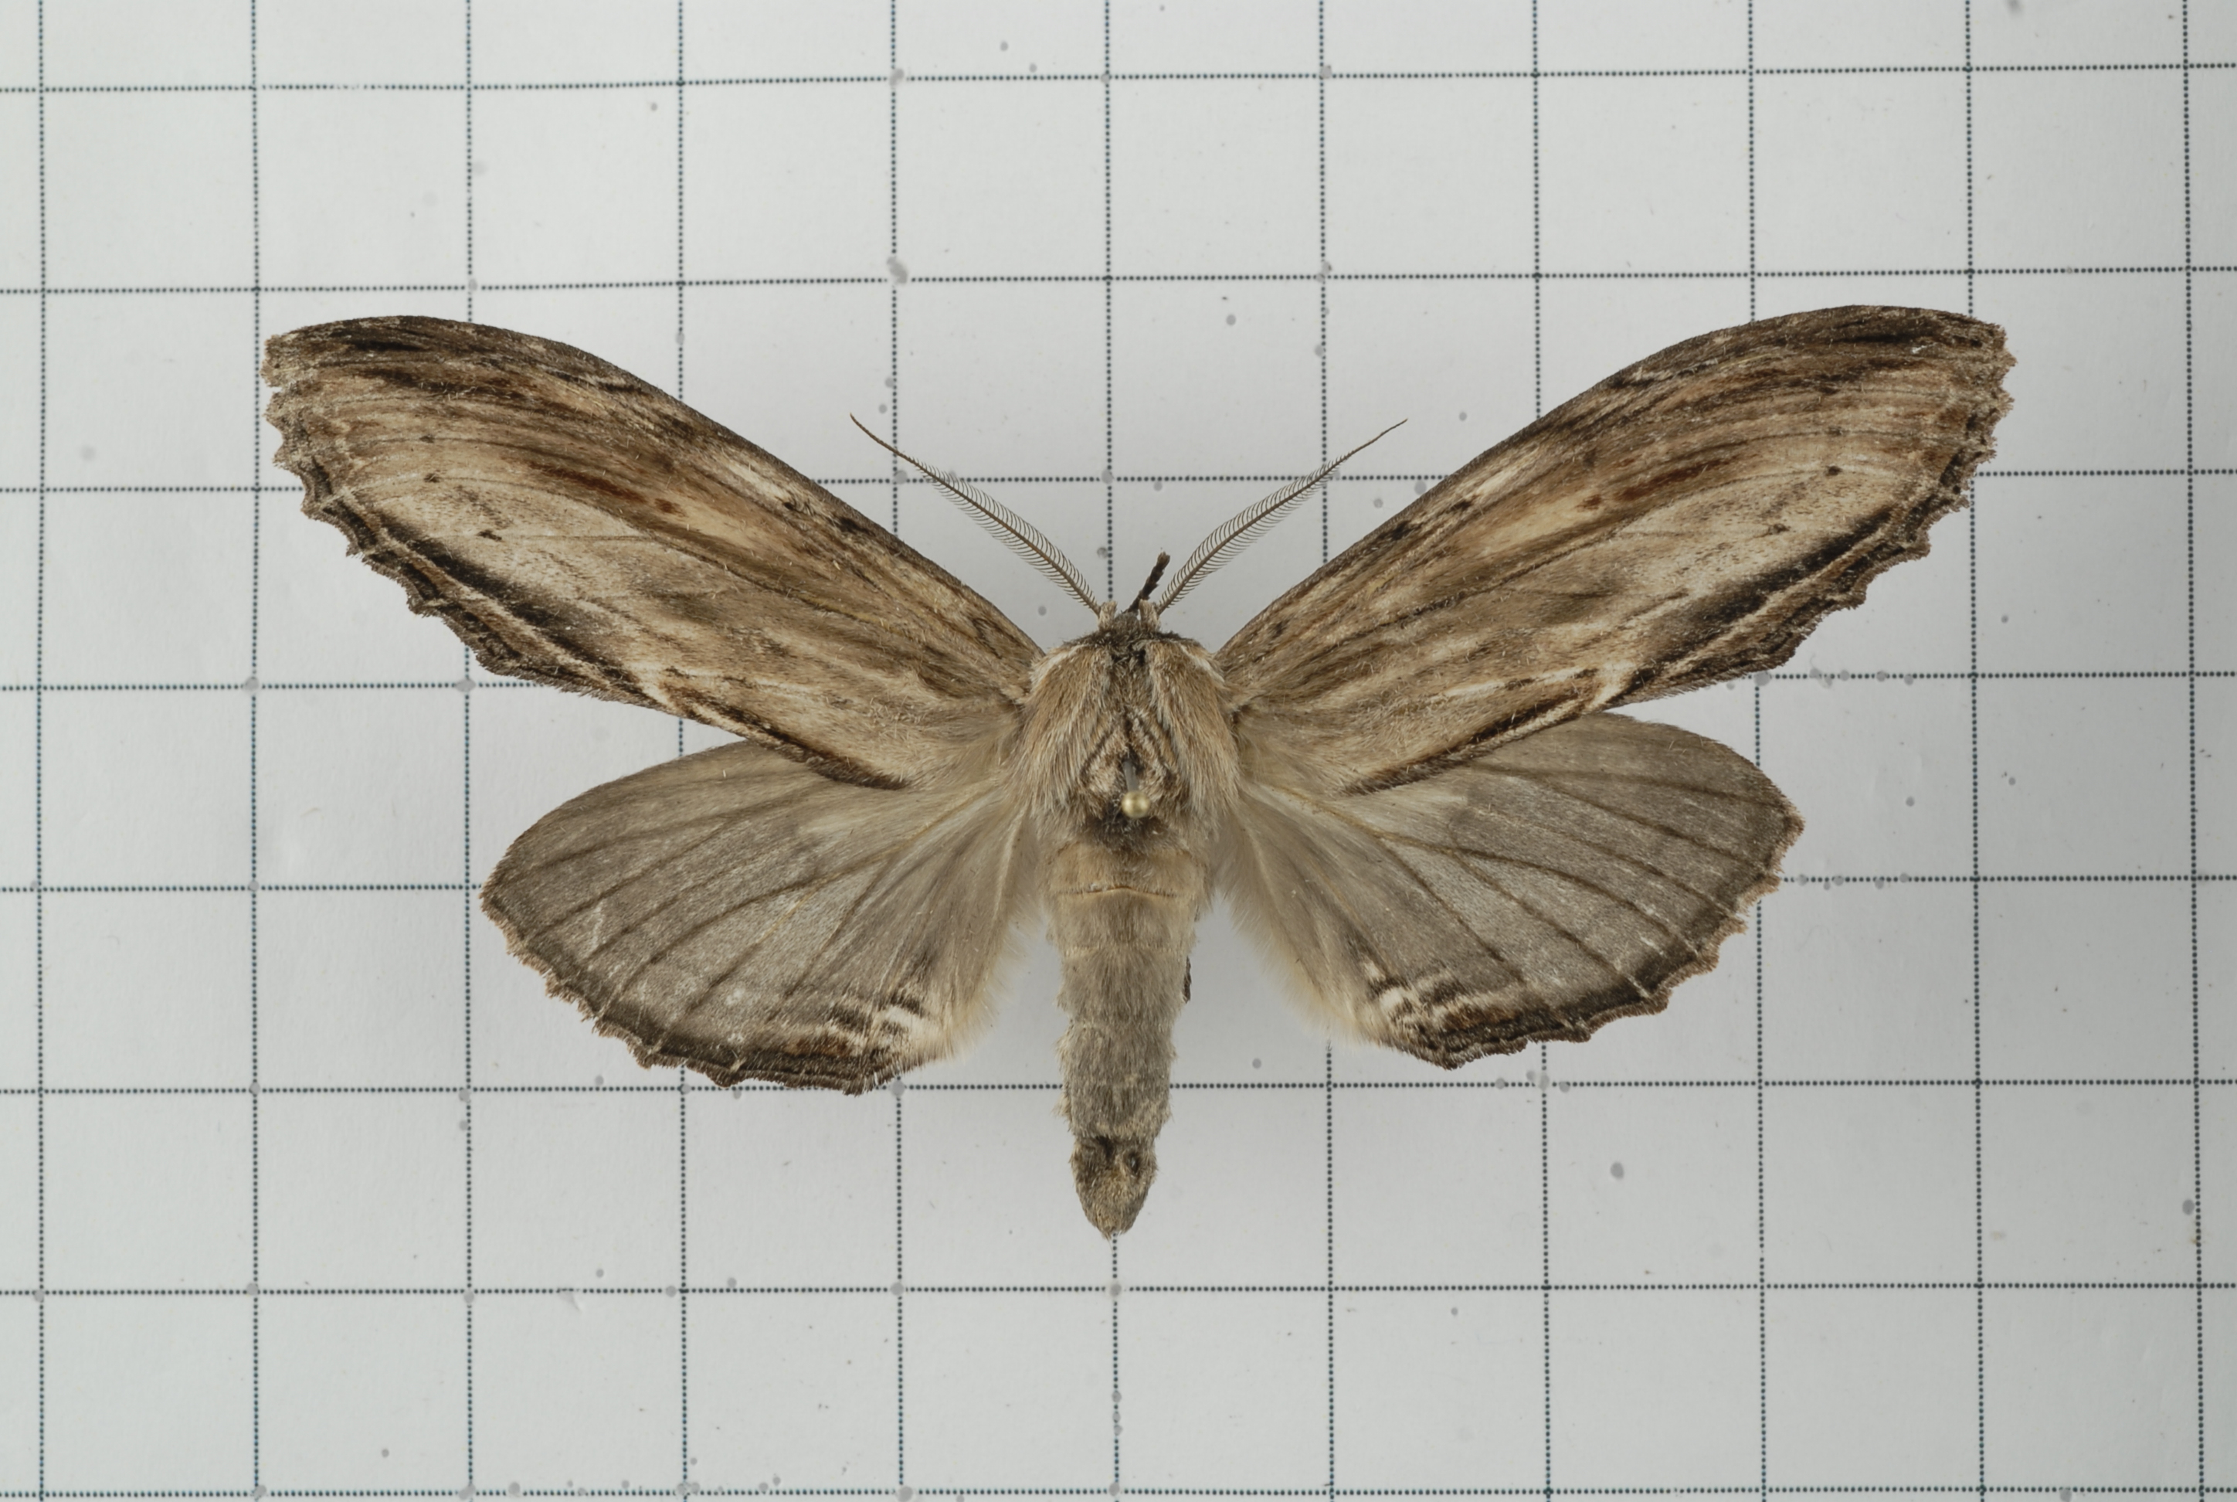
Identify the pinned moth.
Rachia lineata
